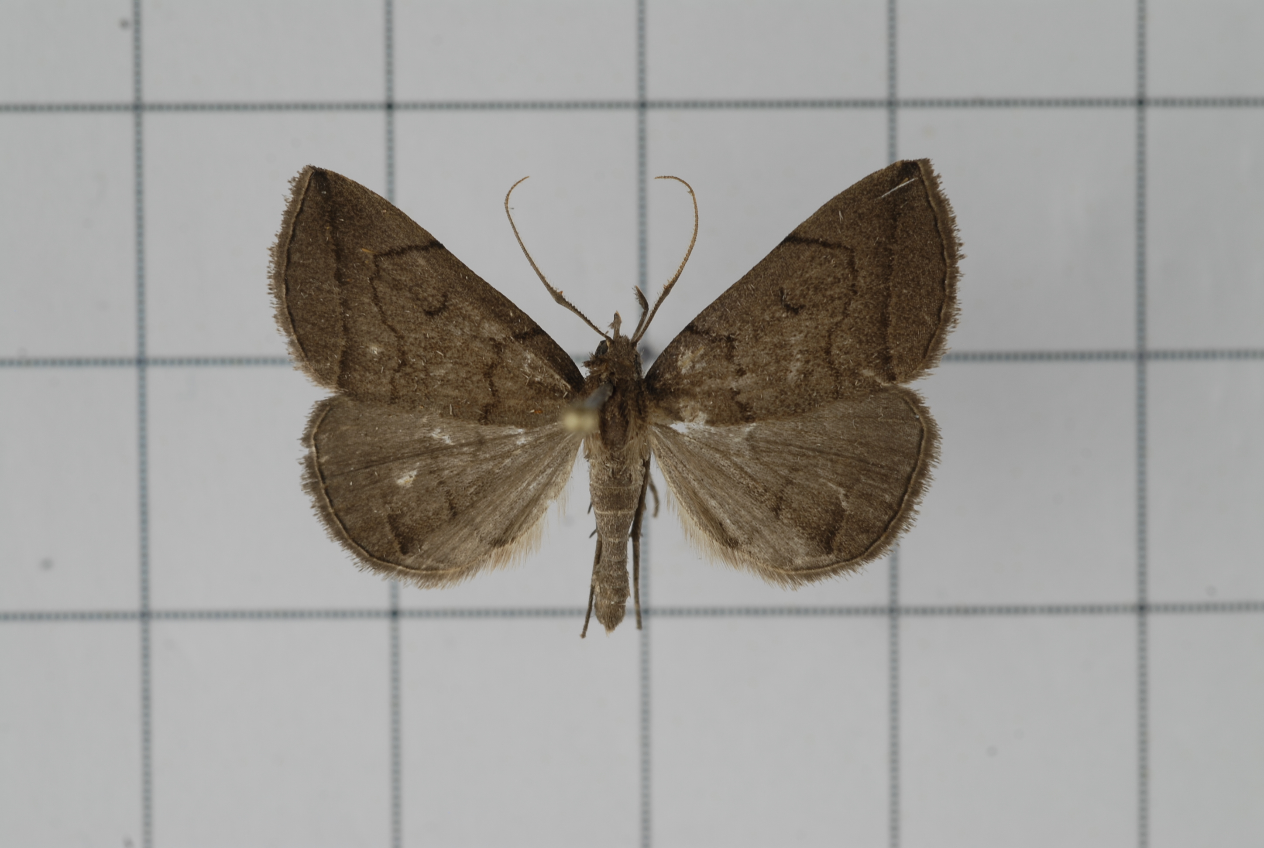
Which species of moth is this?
Treitschkendia subtriplex
